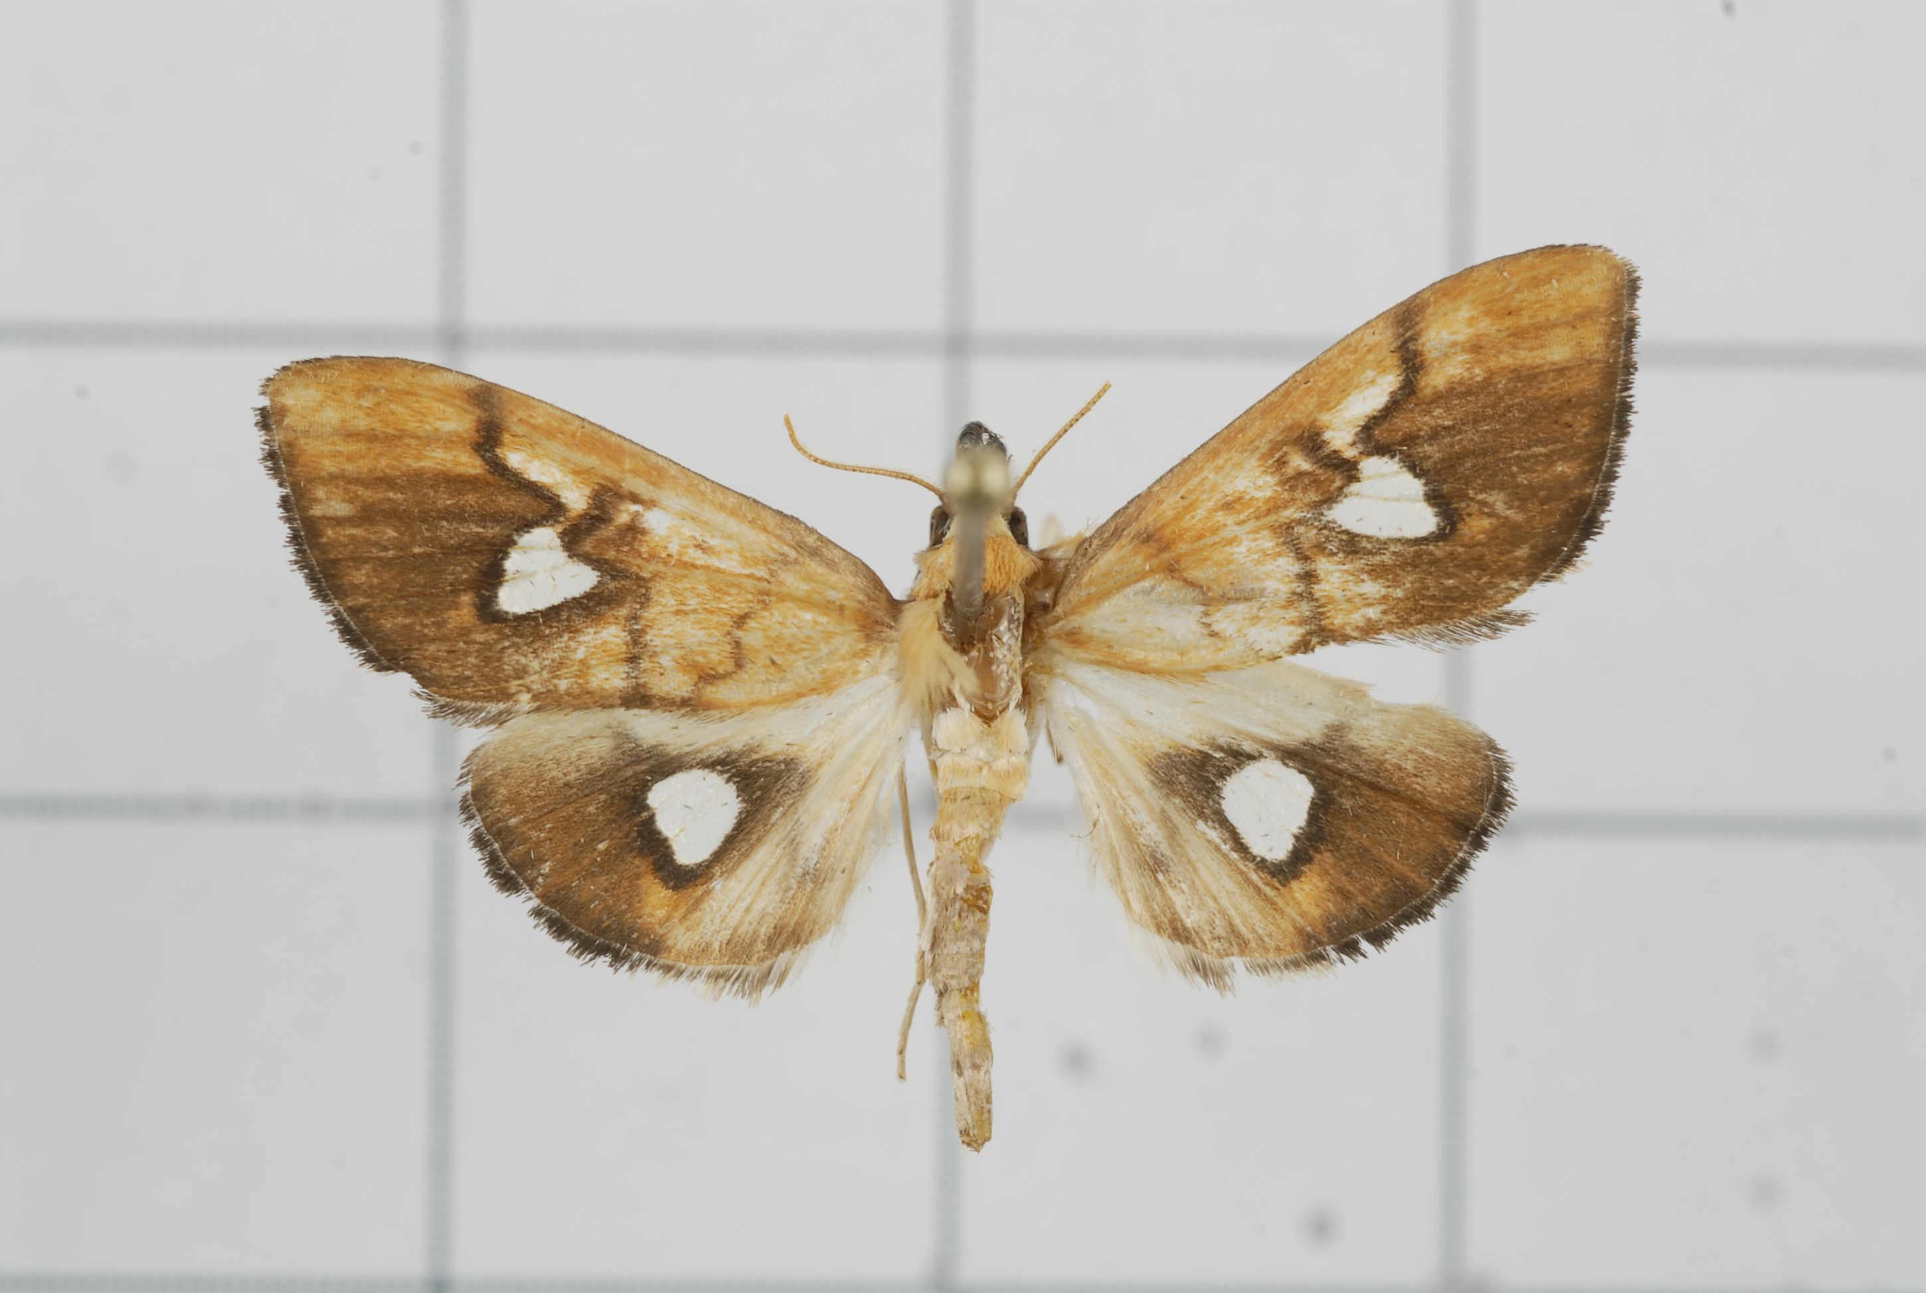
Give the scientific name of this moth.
Nosophora semitritalis
